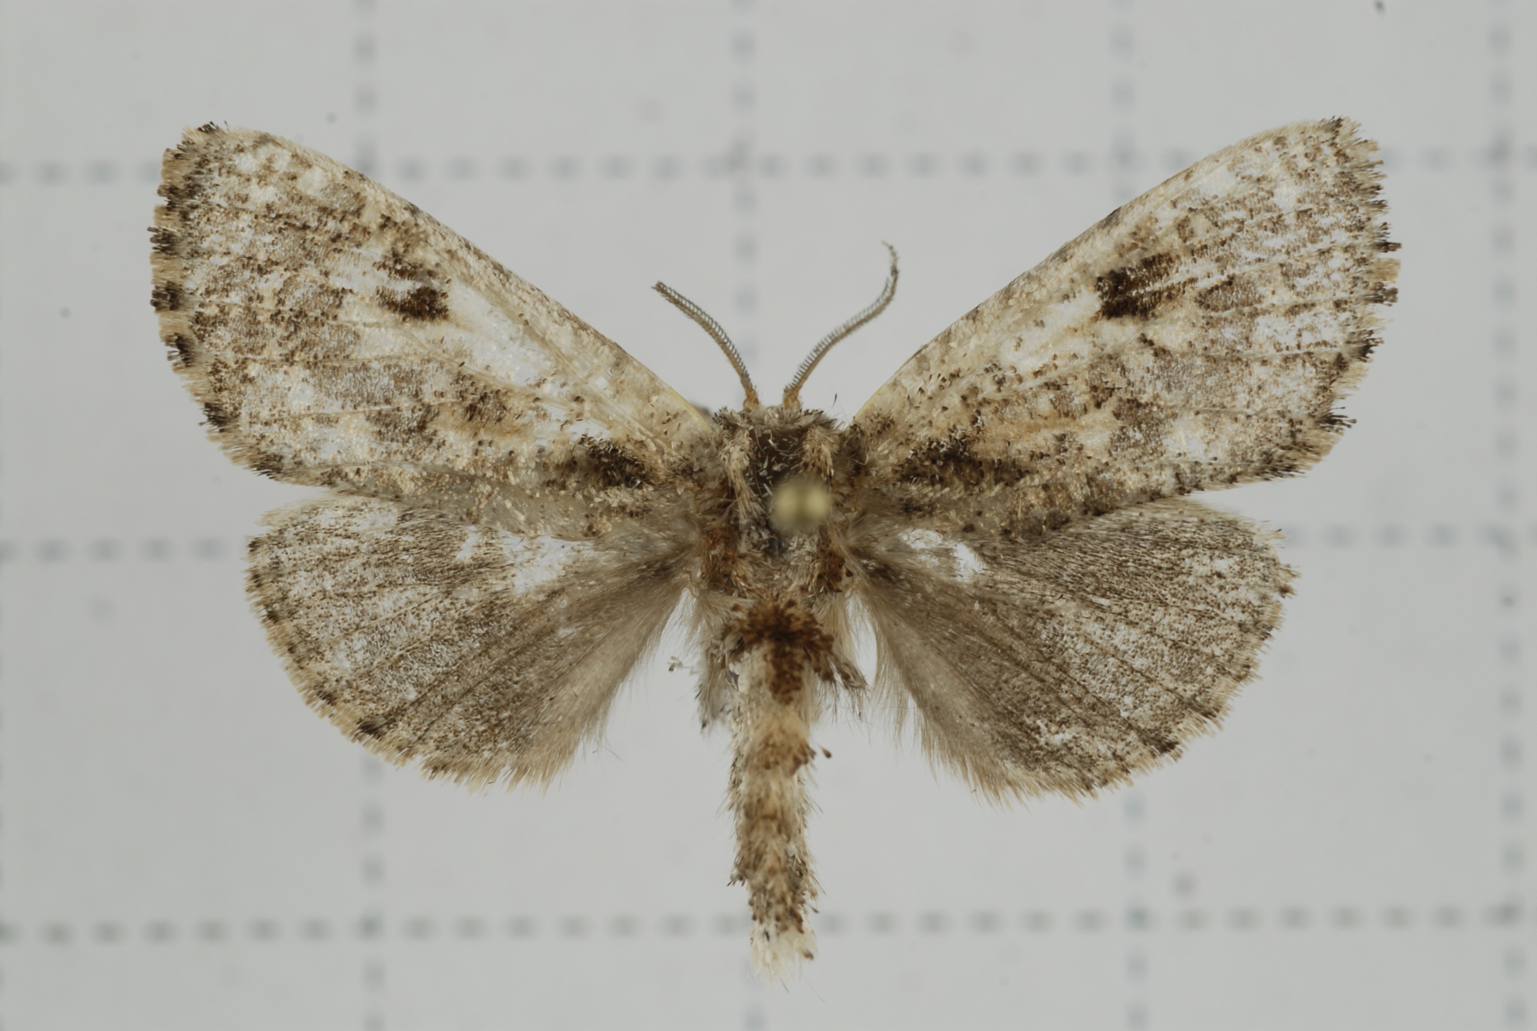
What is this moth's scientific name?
Marcopoloia discipuncta
